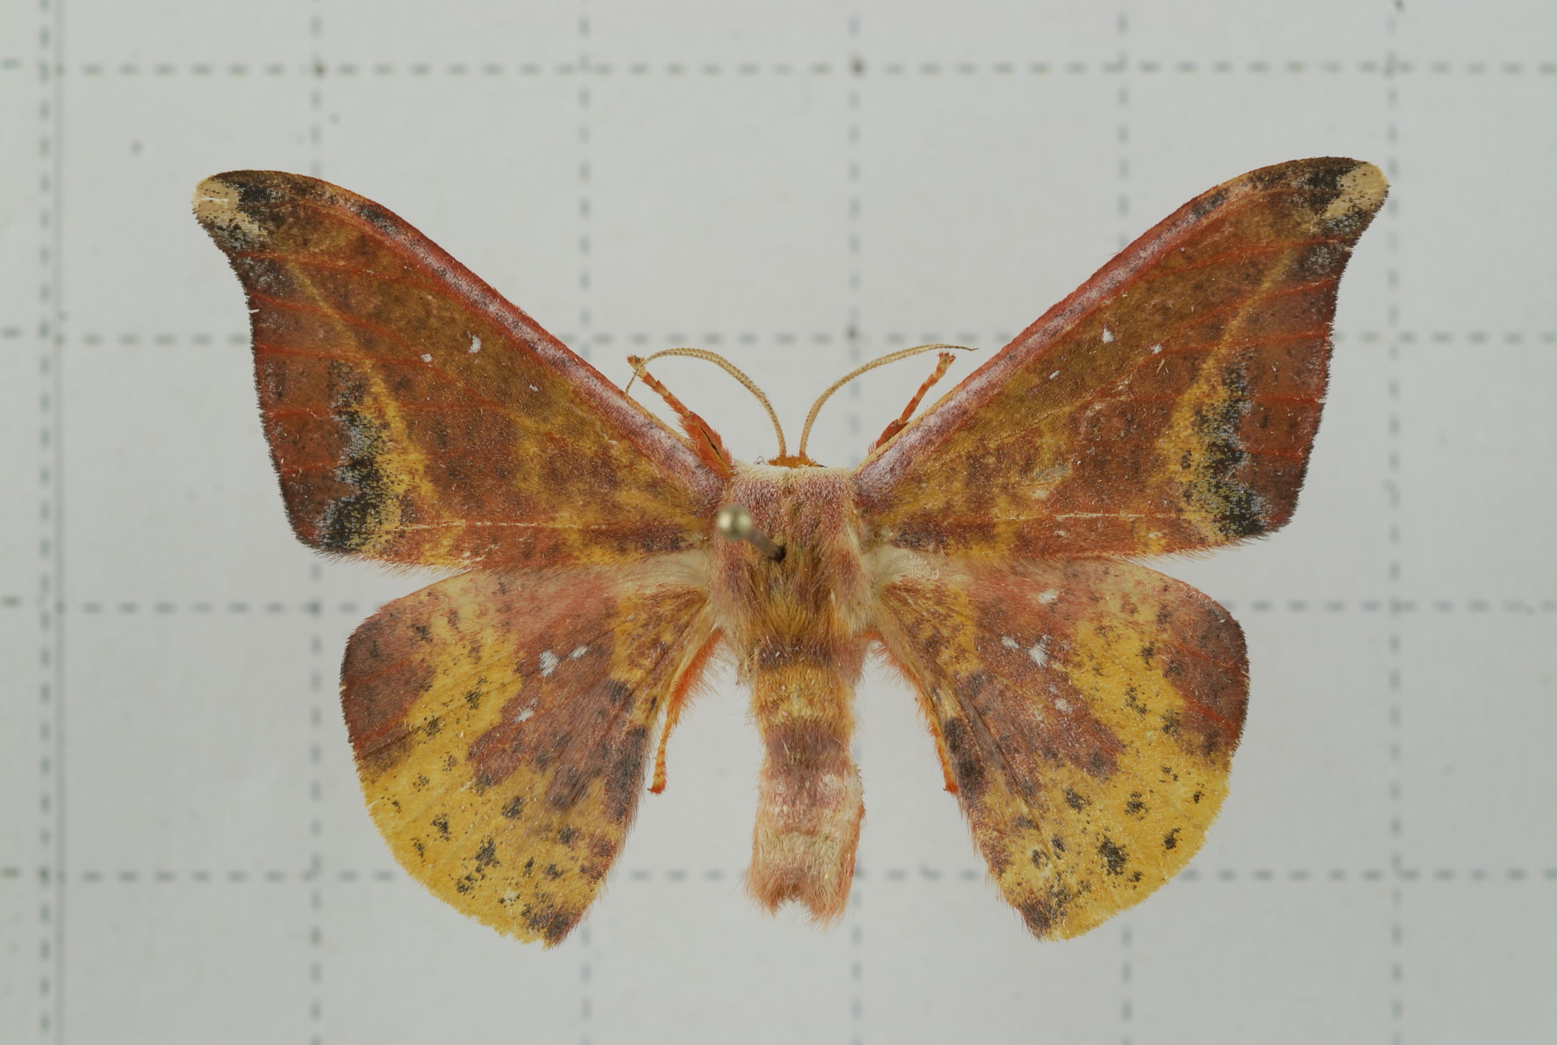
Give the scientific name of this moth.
Oreta fuscopurpurea
